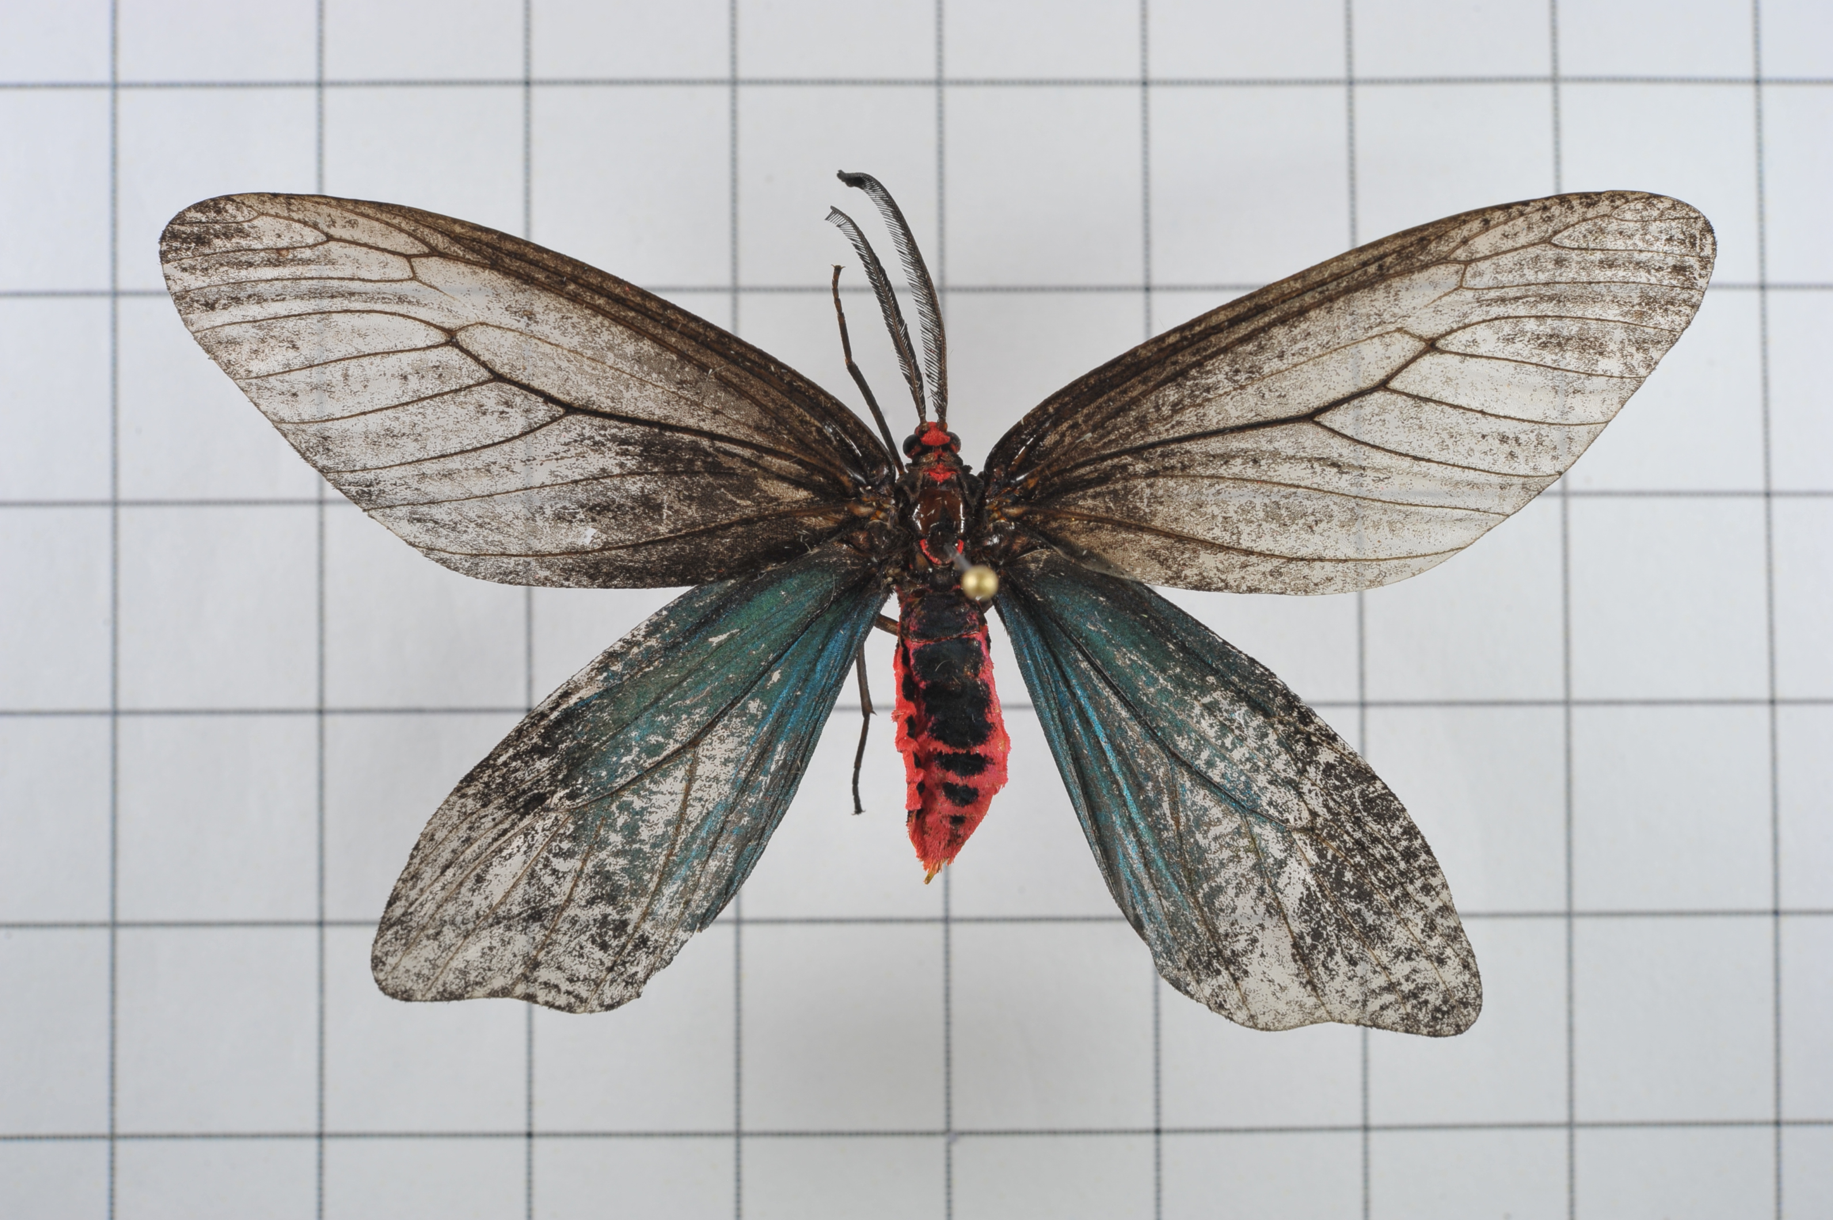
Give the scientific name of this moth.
Histia flabellicornis ultima
